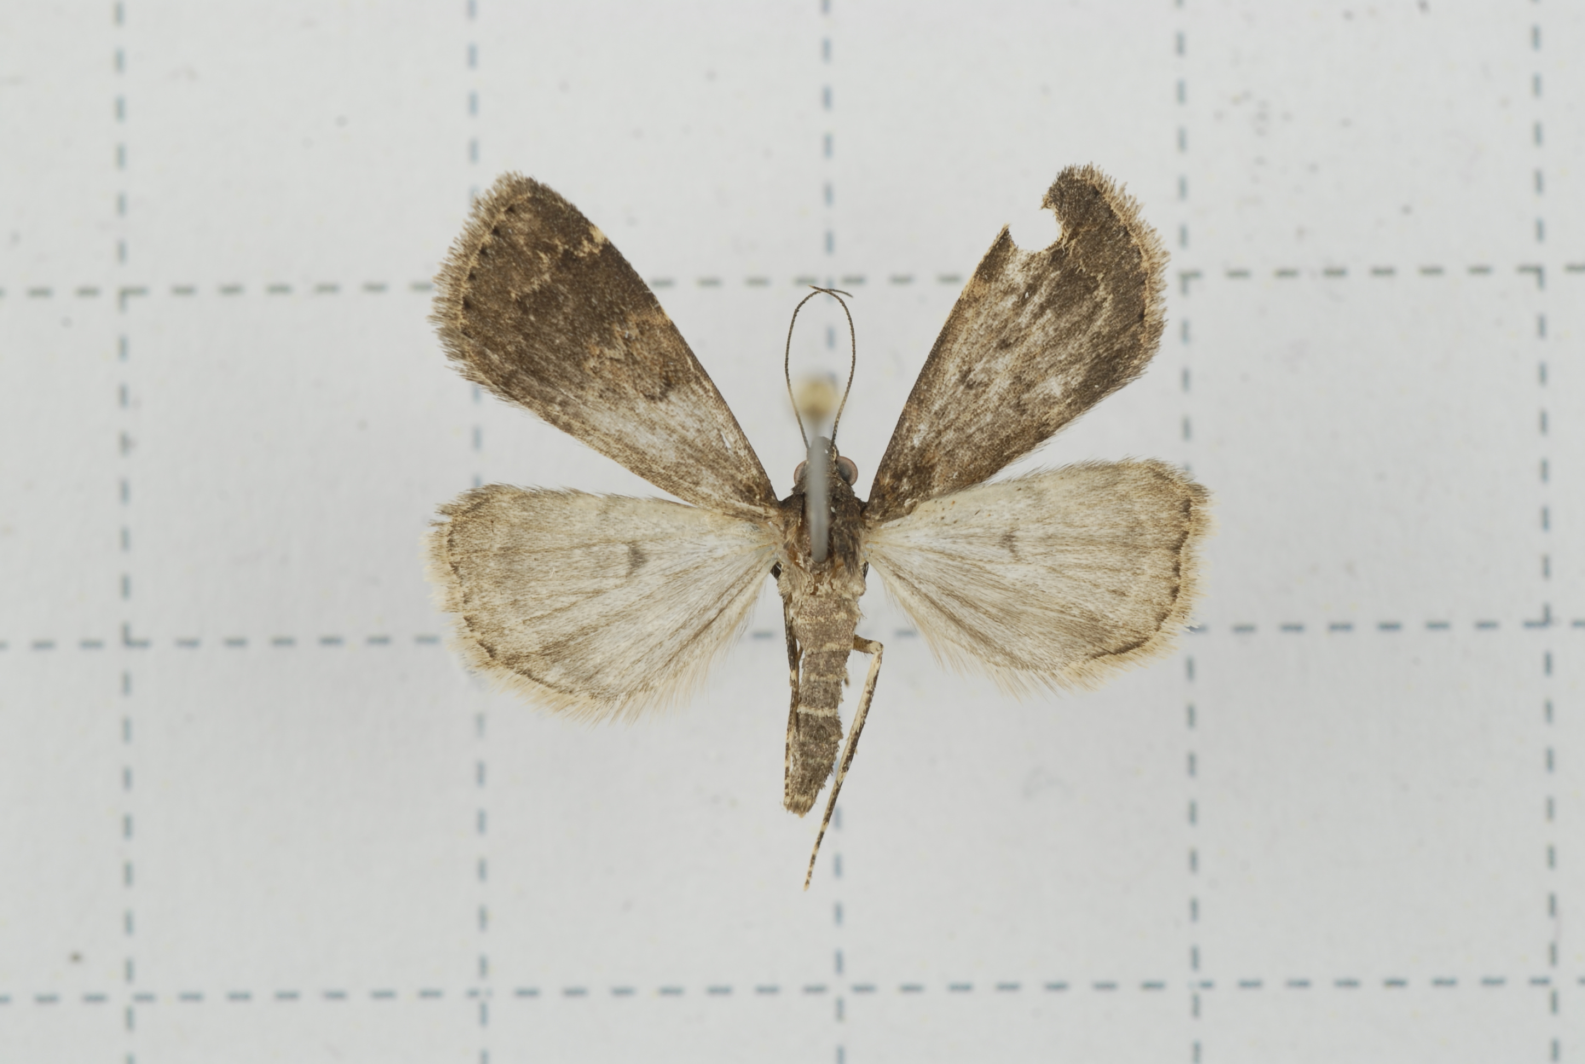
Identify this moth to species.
Hydrillodes lentalis
